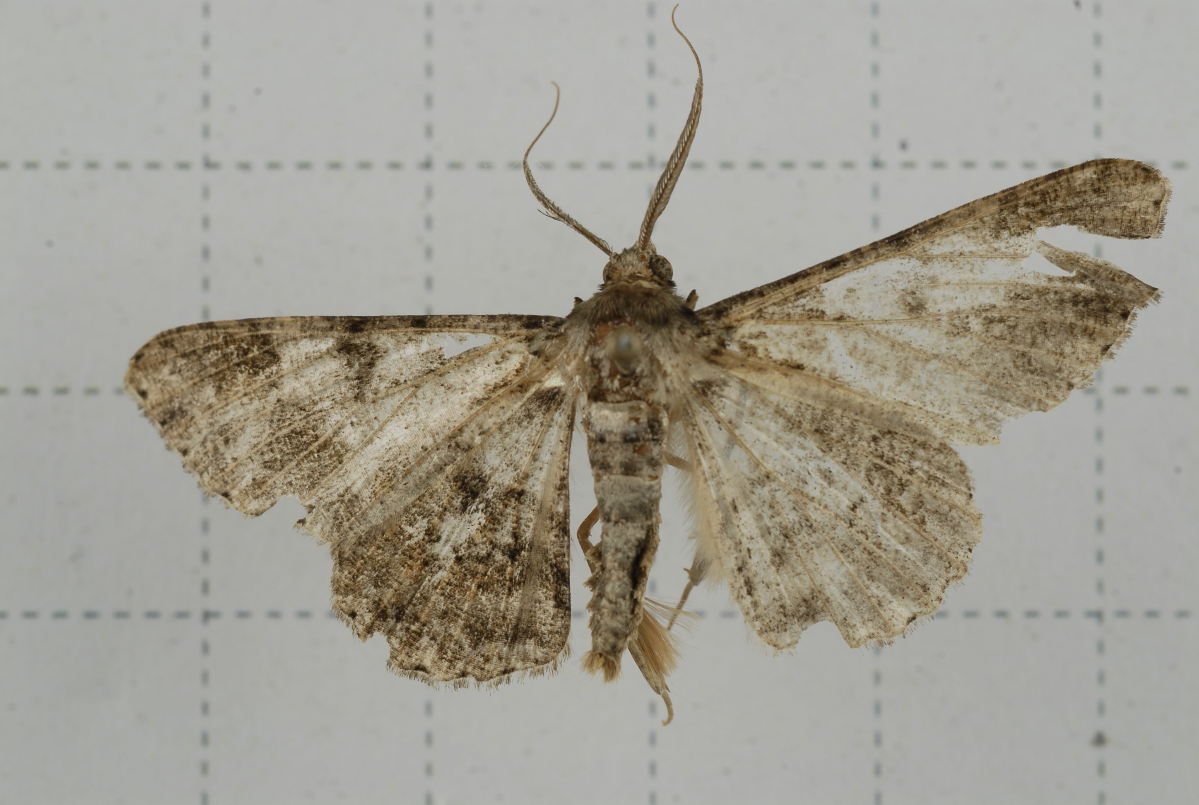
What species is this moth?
Cleora repulsaria repulsaria
